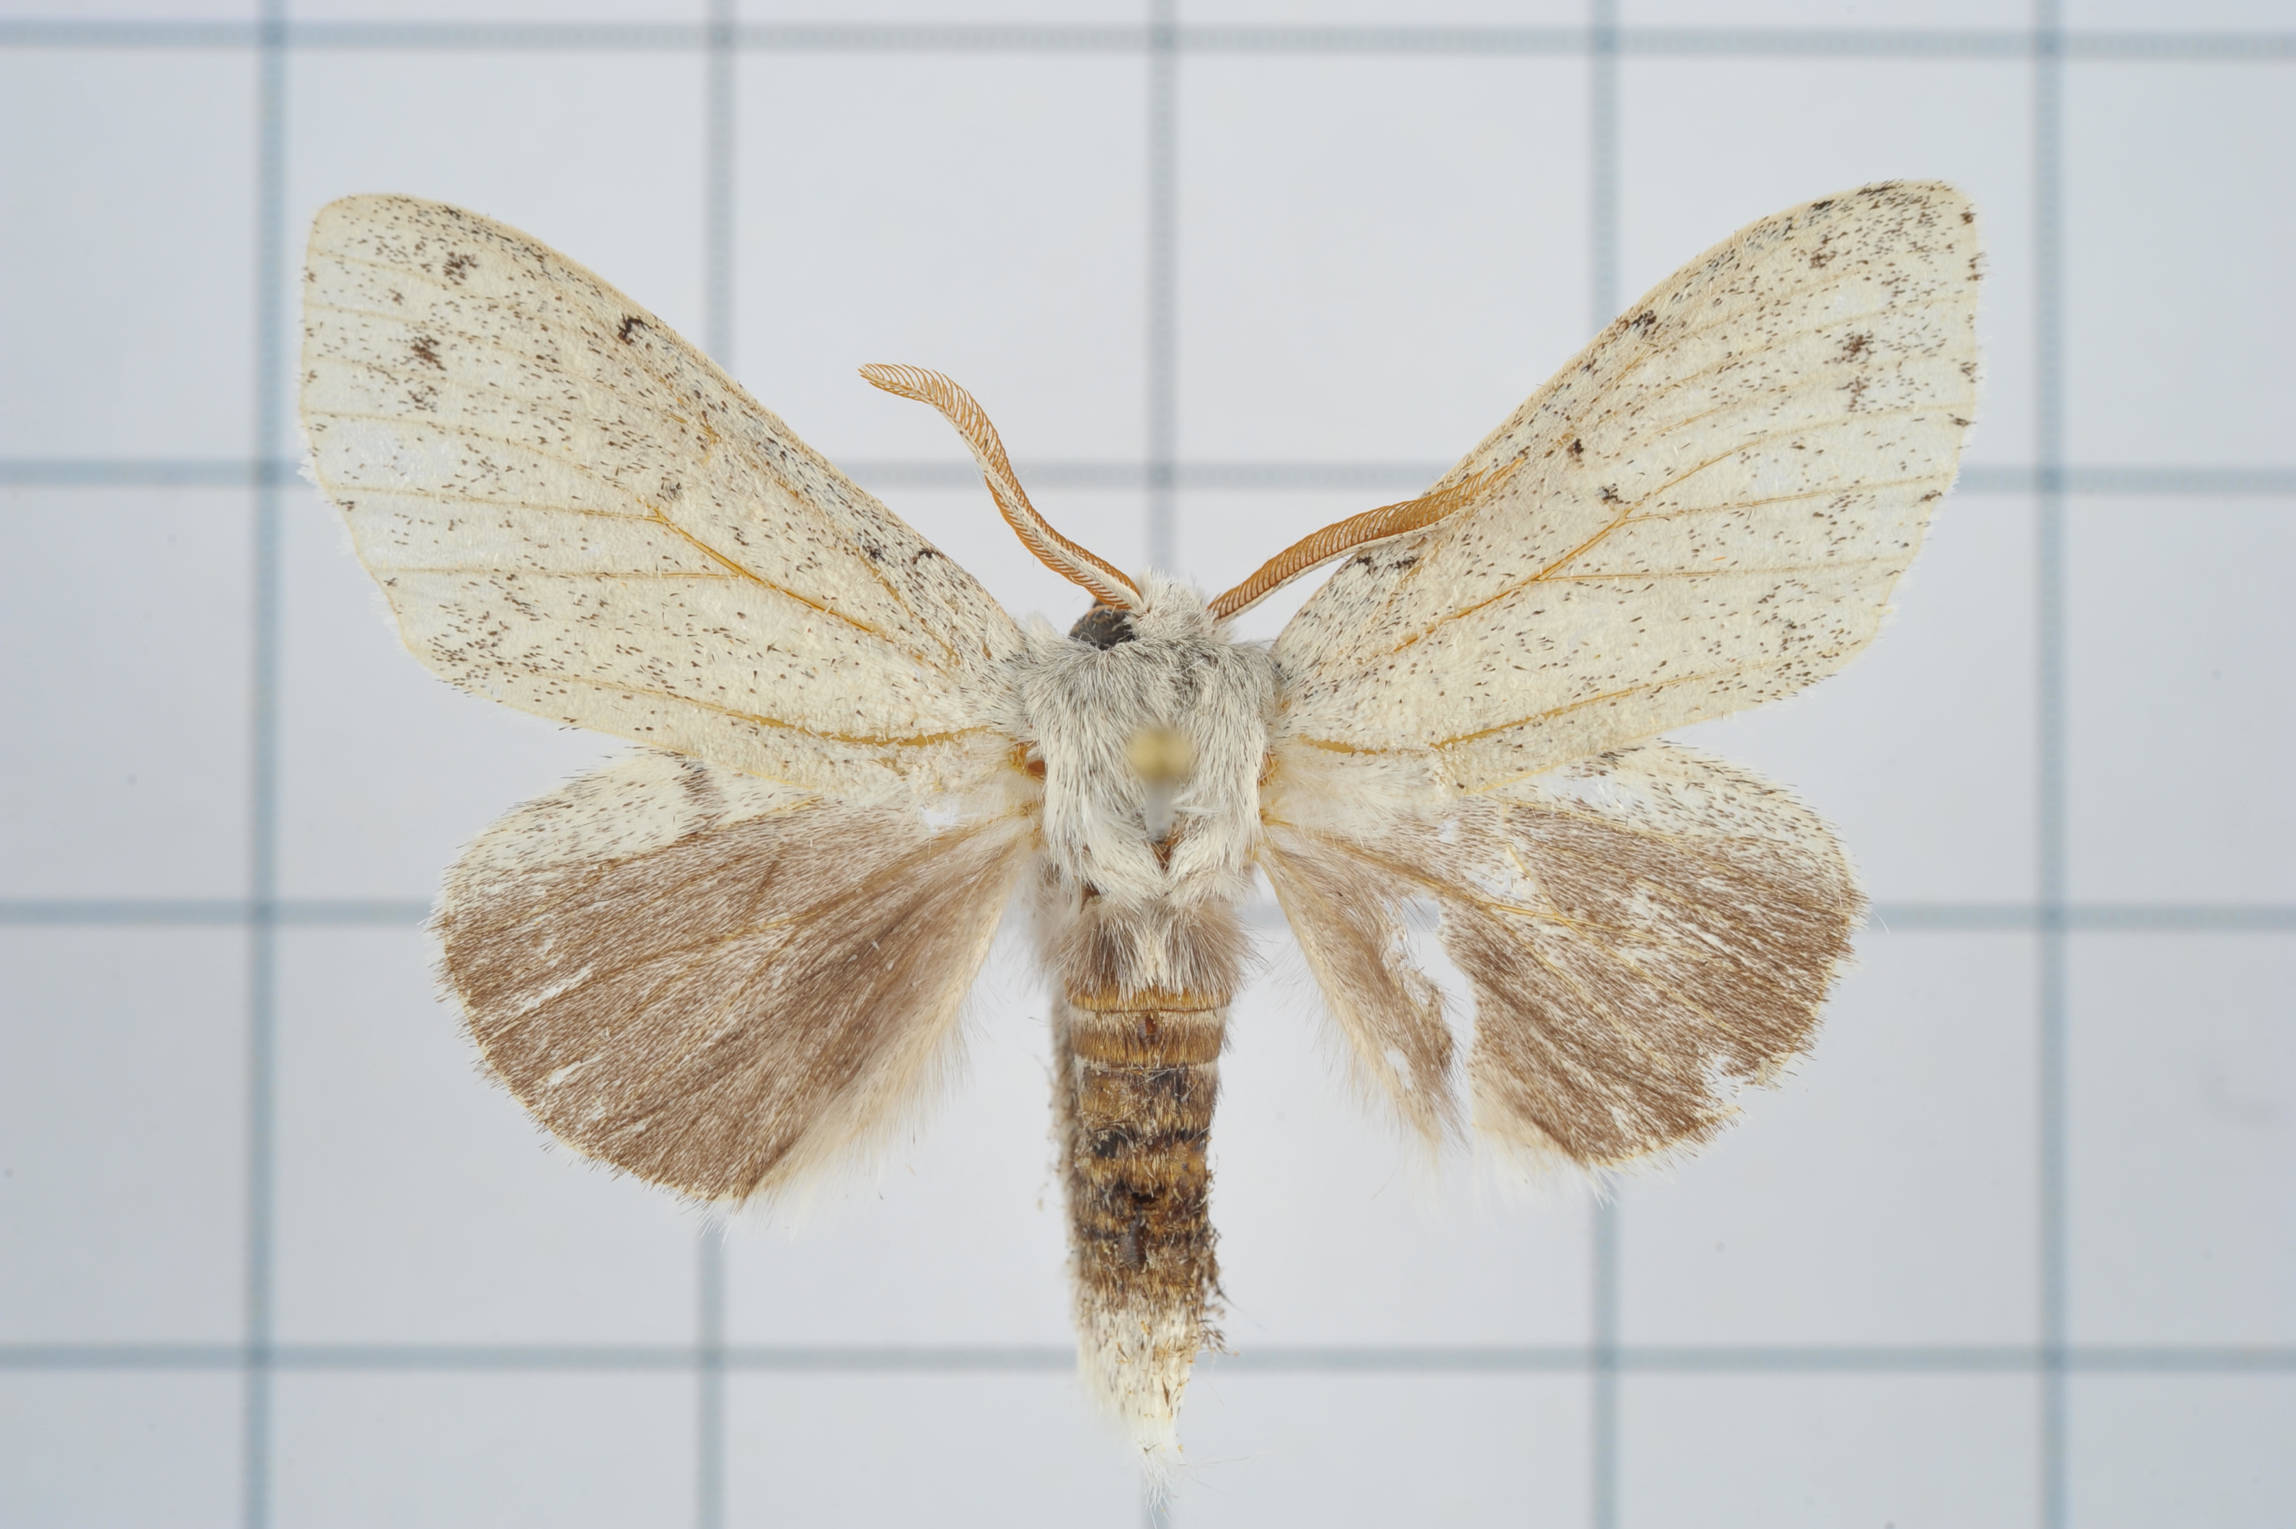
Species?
Cnethodonta grisescens baibarana
